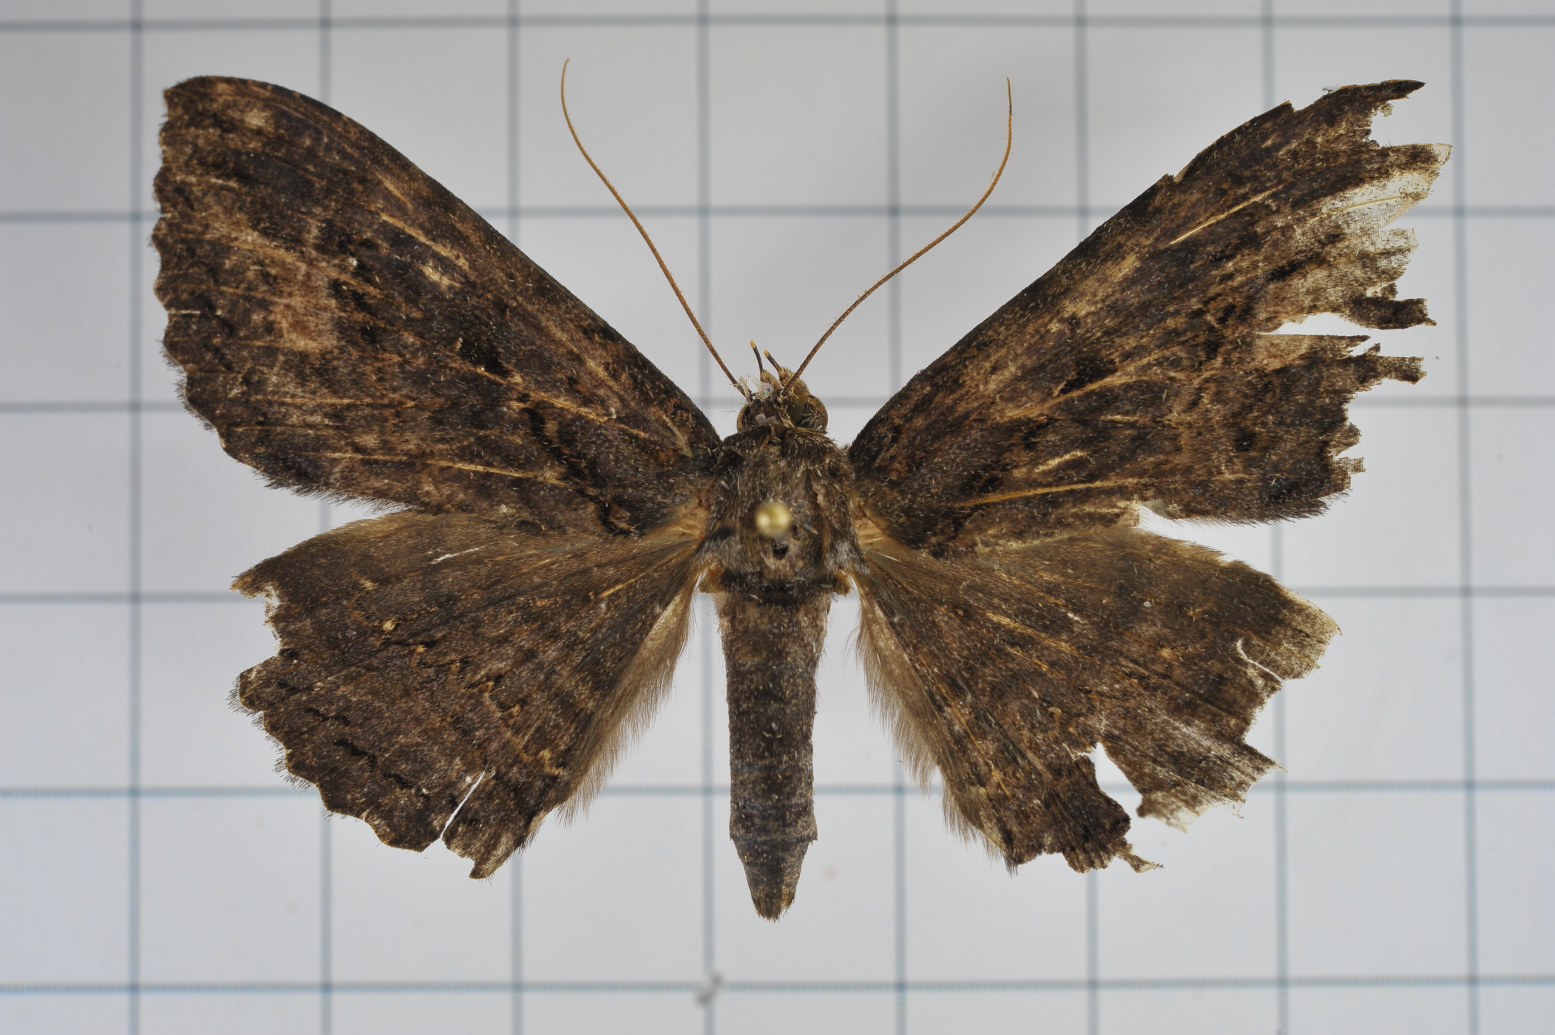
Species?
Anisoneura salebrosa
